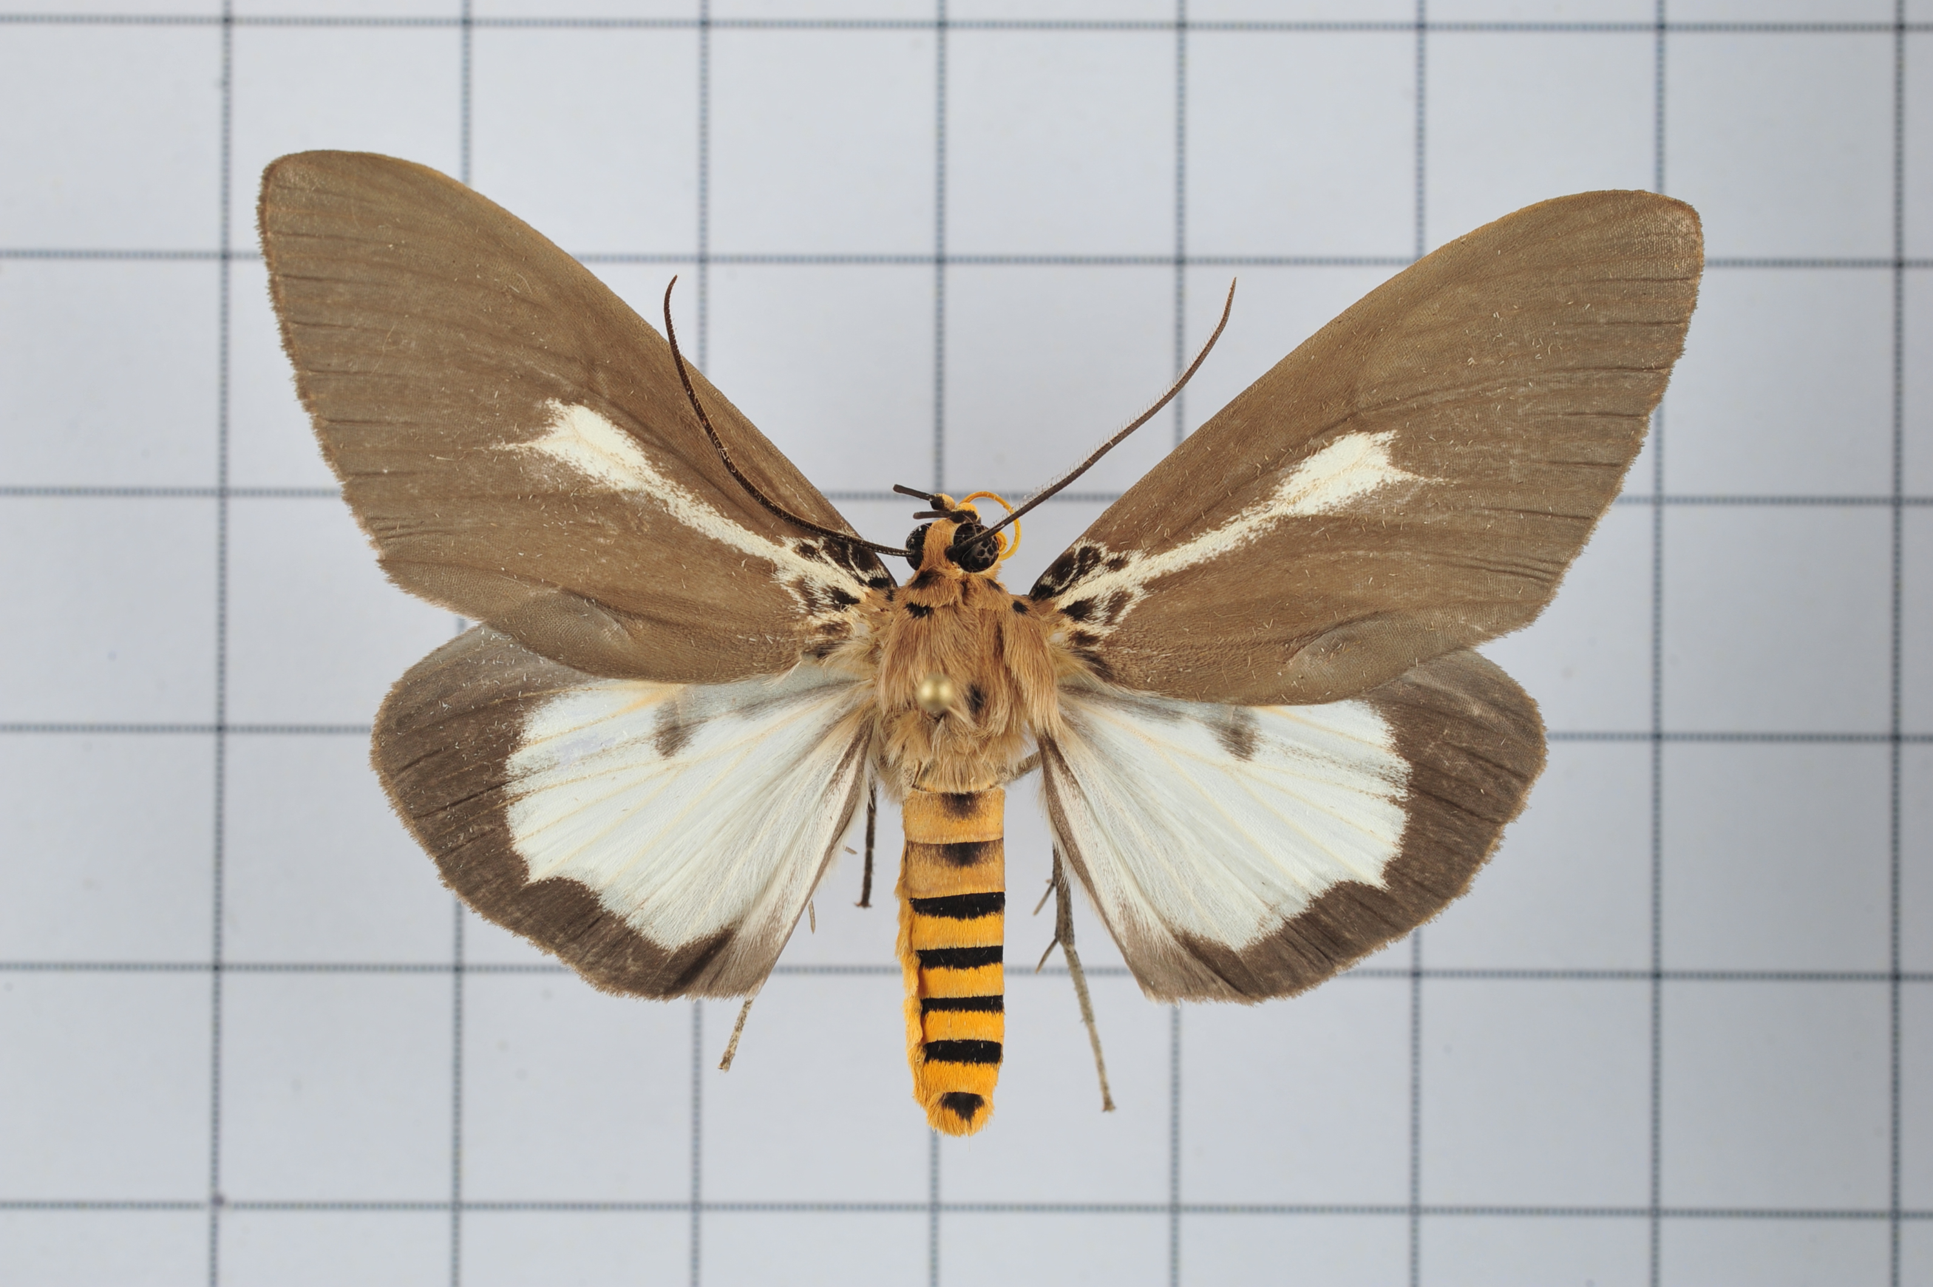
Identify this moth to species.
Asota heliconia zebrina
